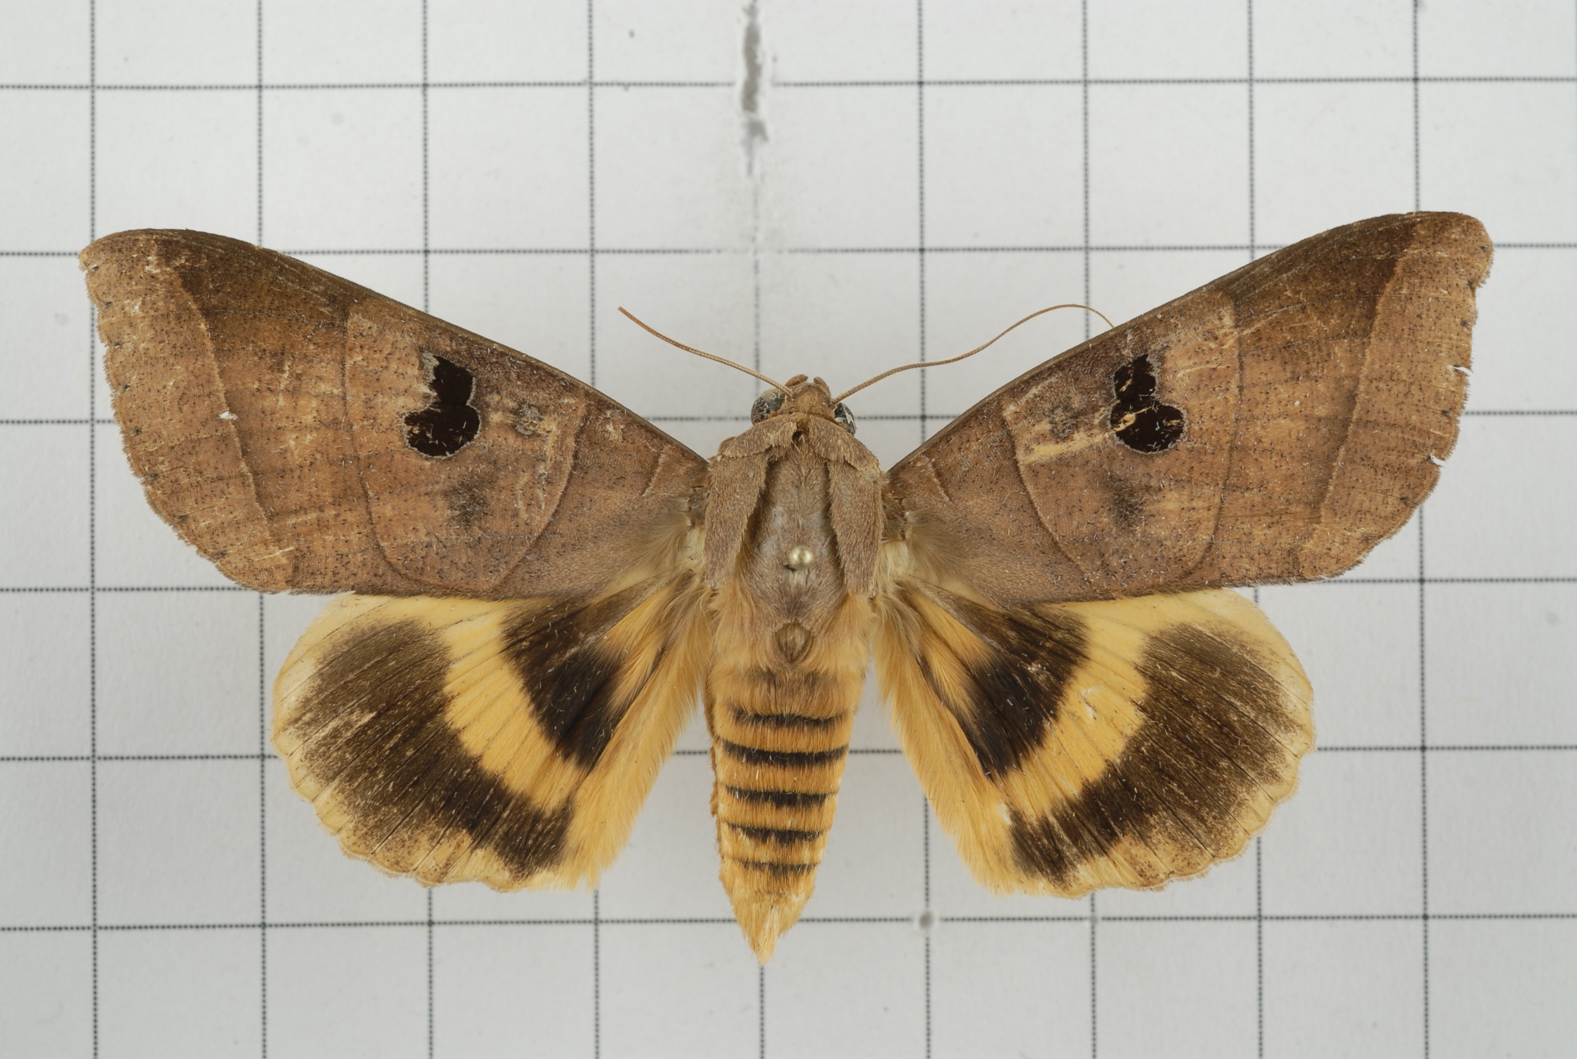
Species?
Thyas coronata
